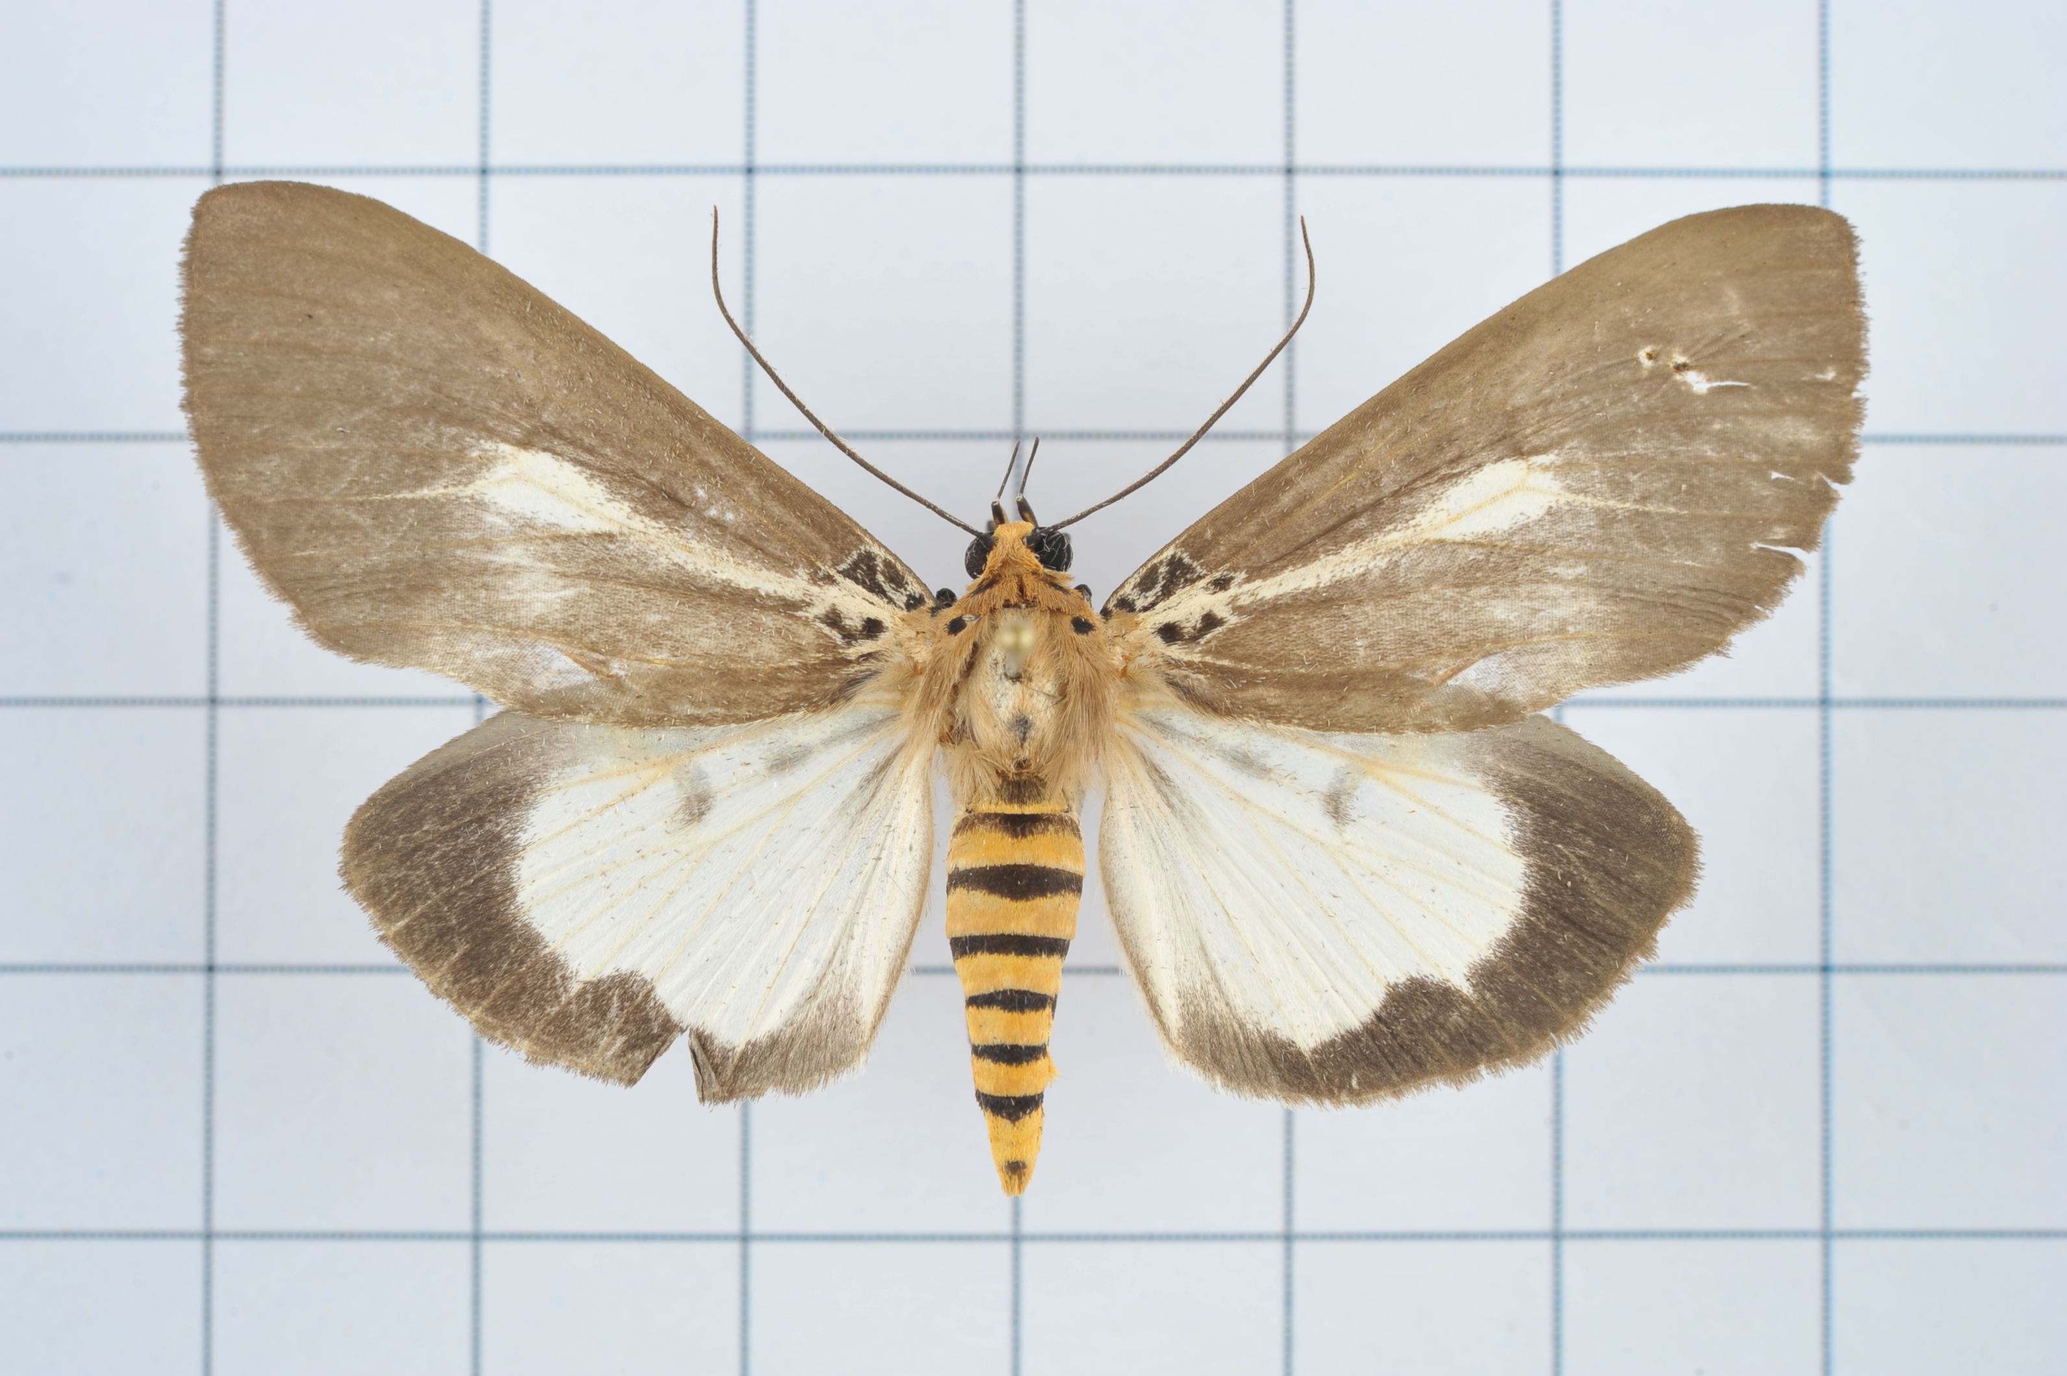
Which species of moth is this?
Asota heliconia zebrina
